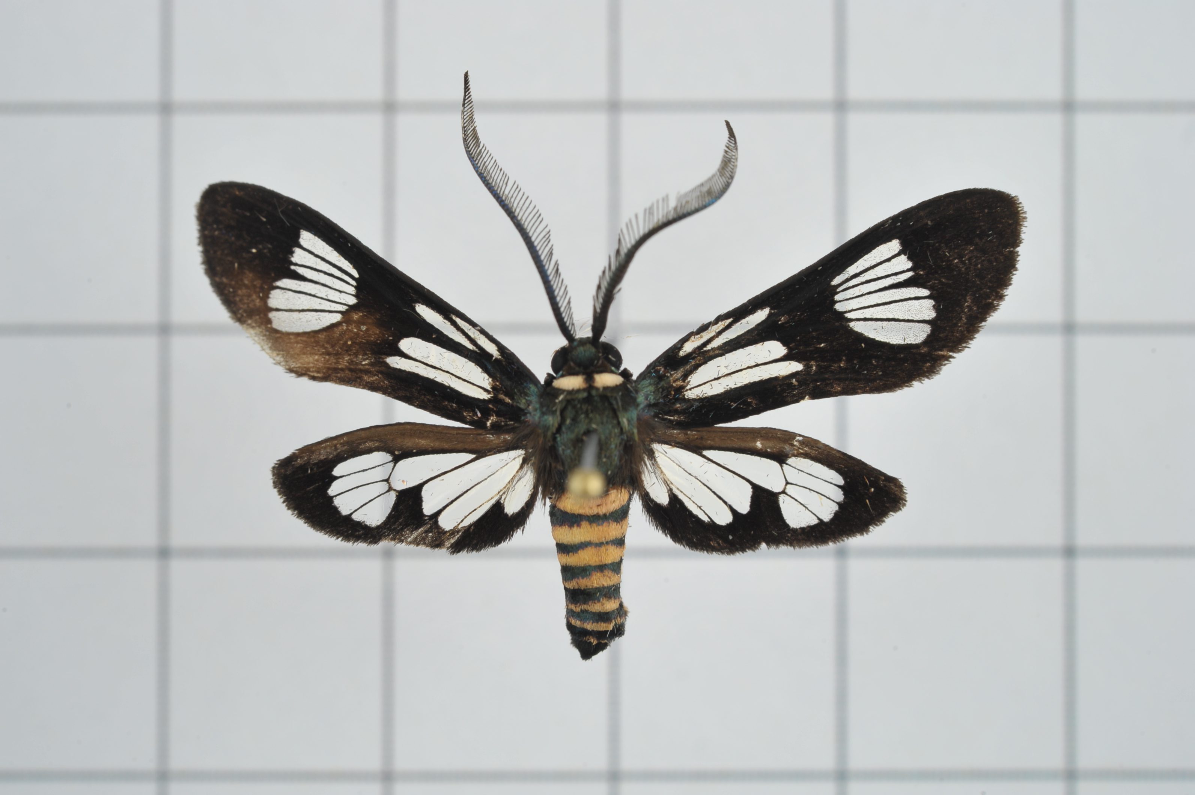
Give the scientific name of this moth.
Piarosoma extravagans
